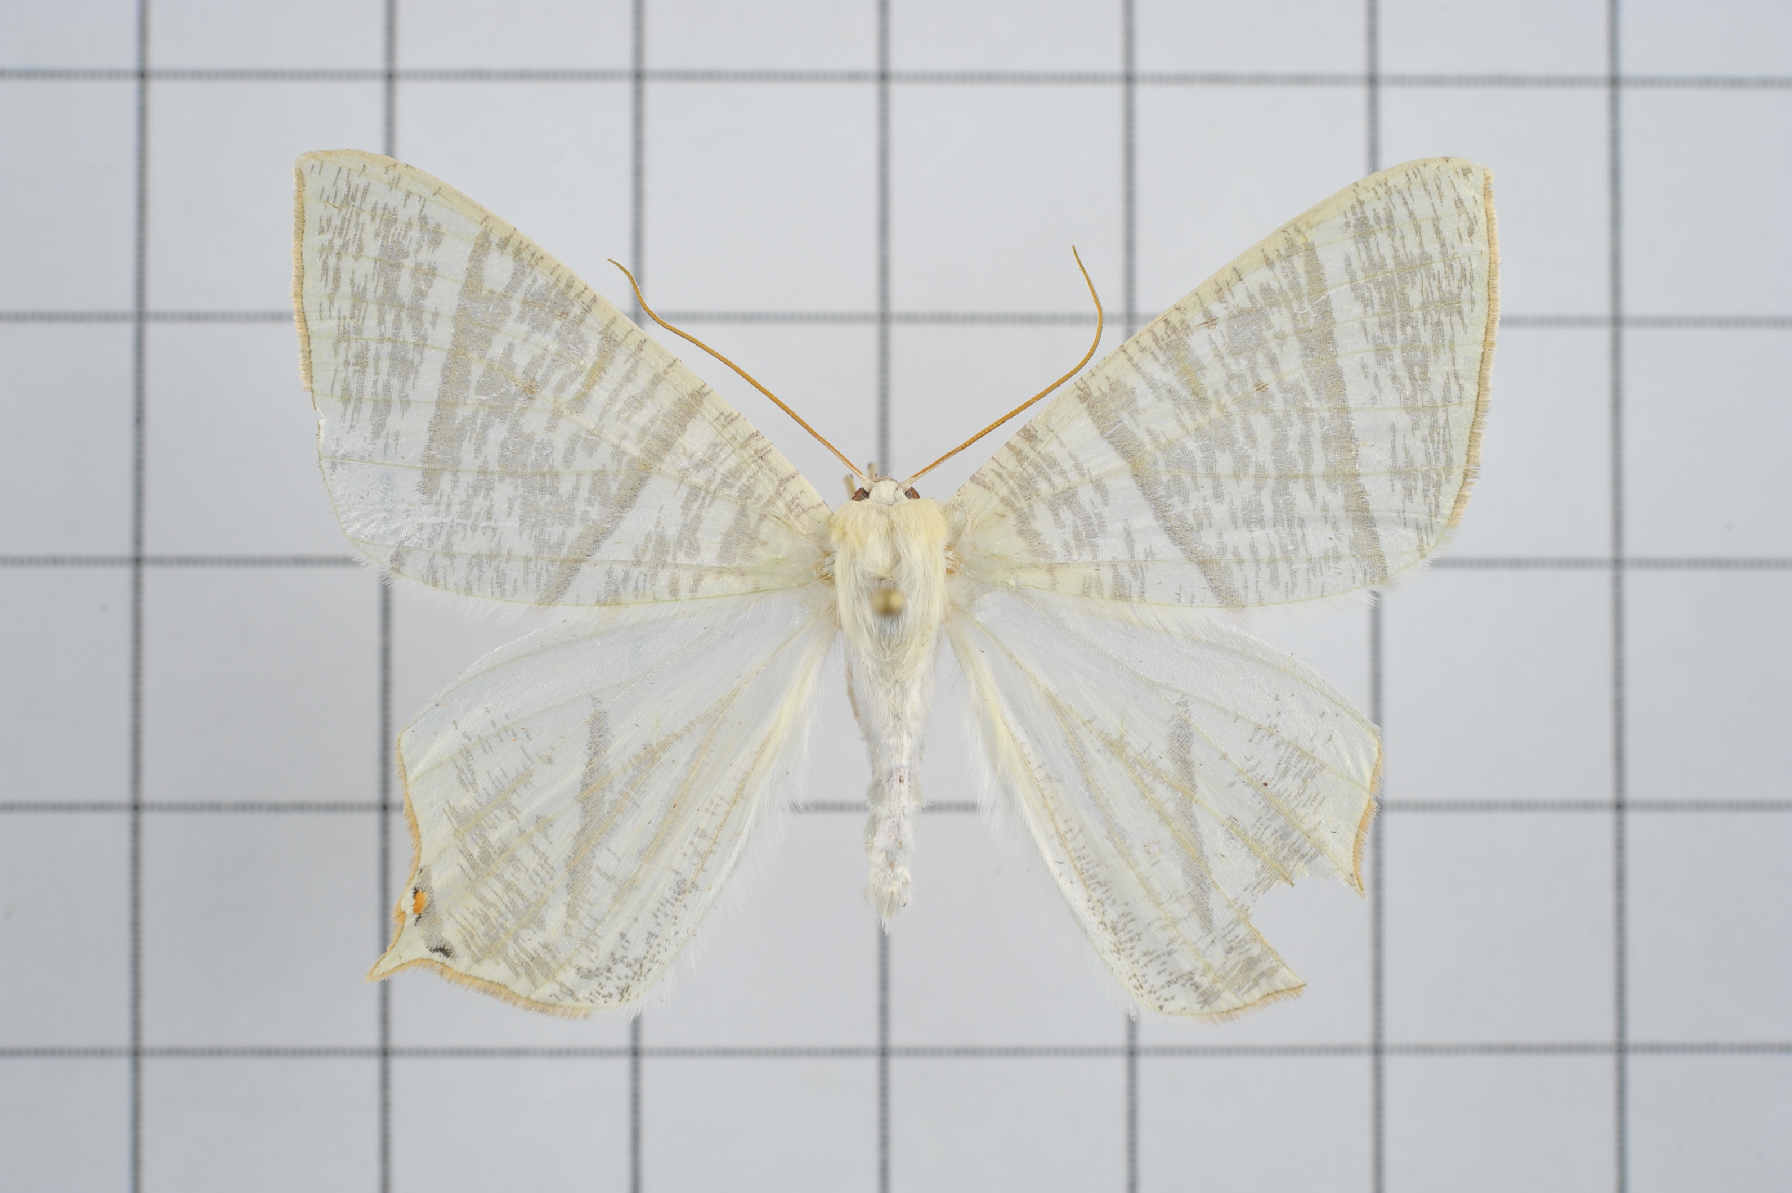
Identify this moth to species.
Ourapteryx inspersa
